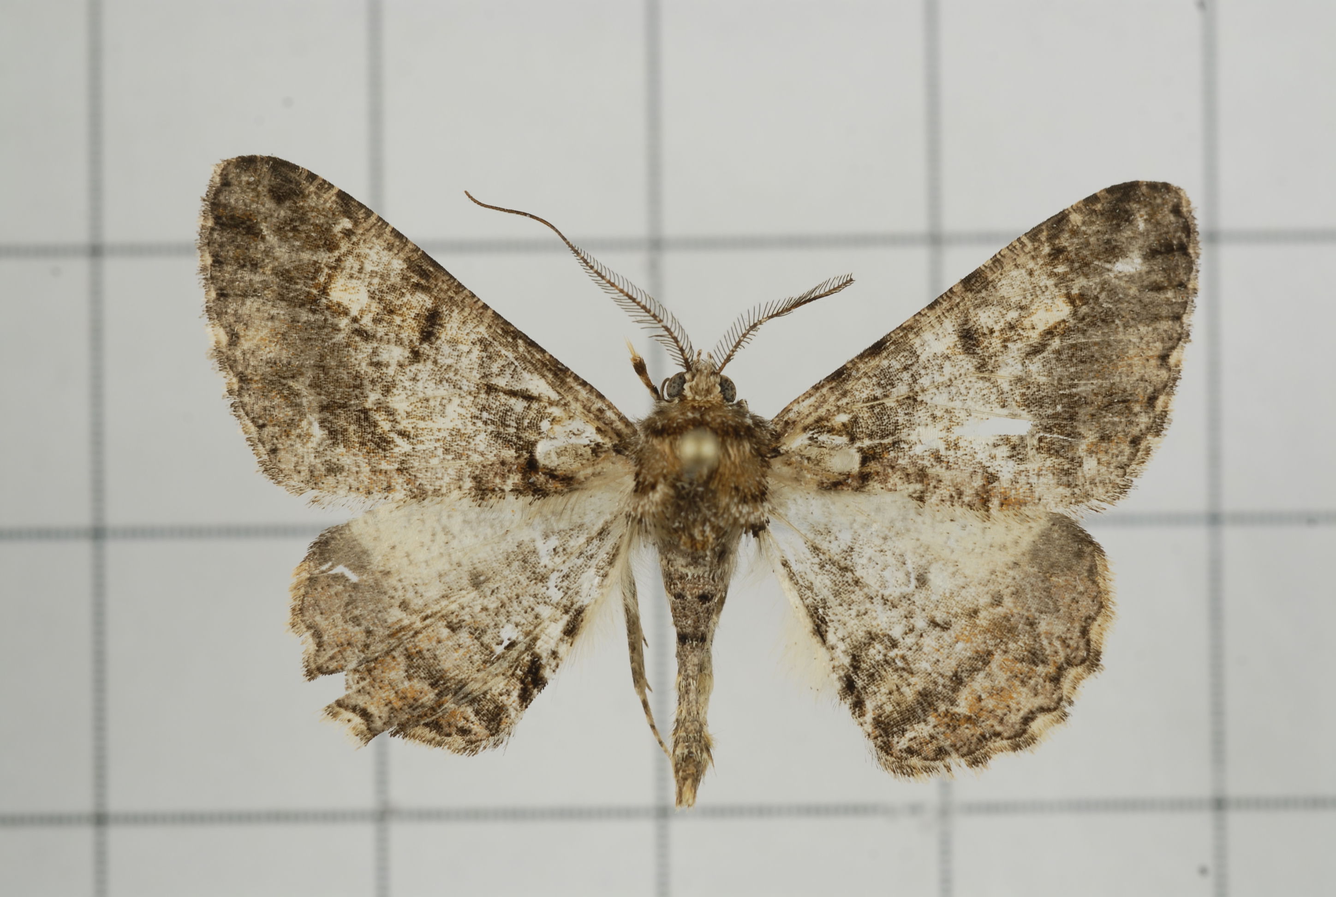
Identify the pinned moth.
Alcis taiwanovariegata
